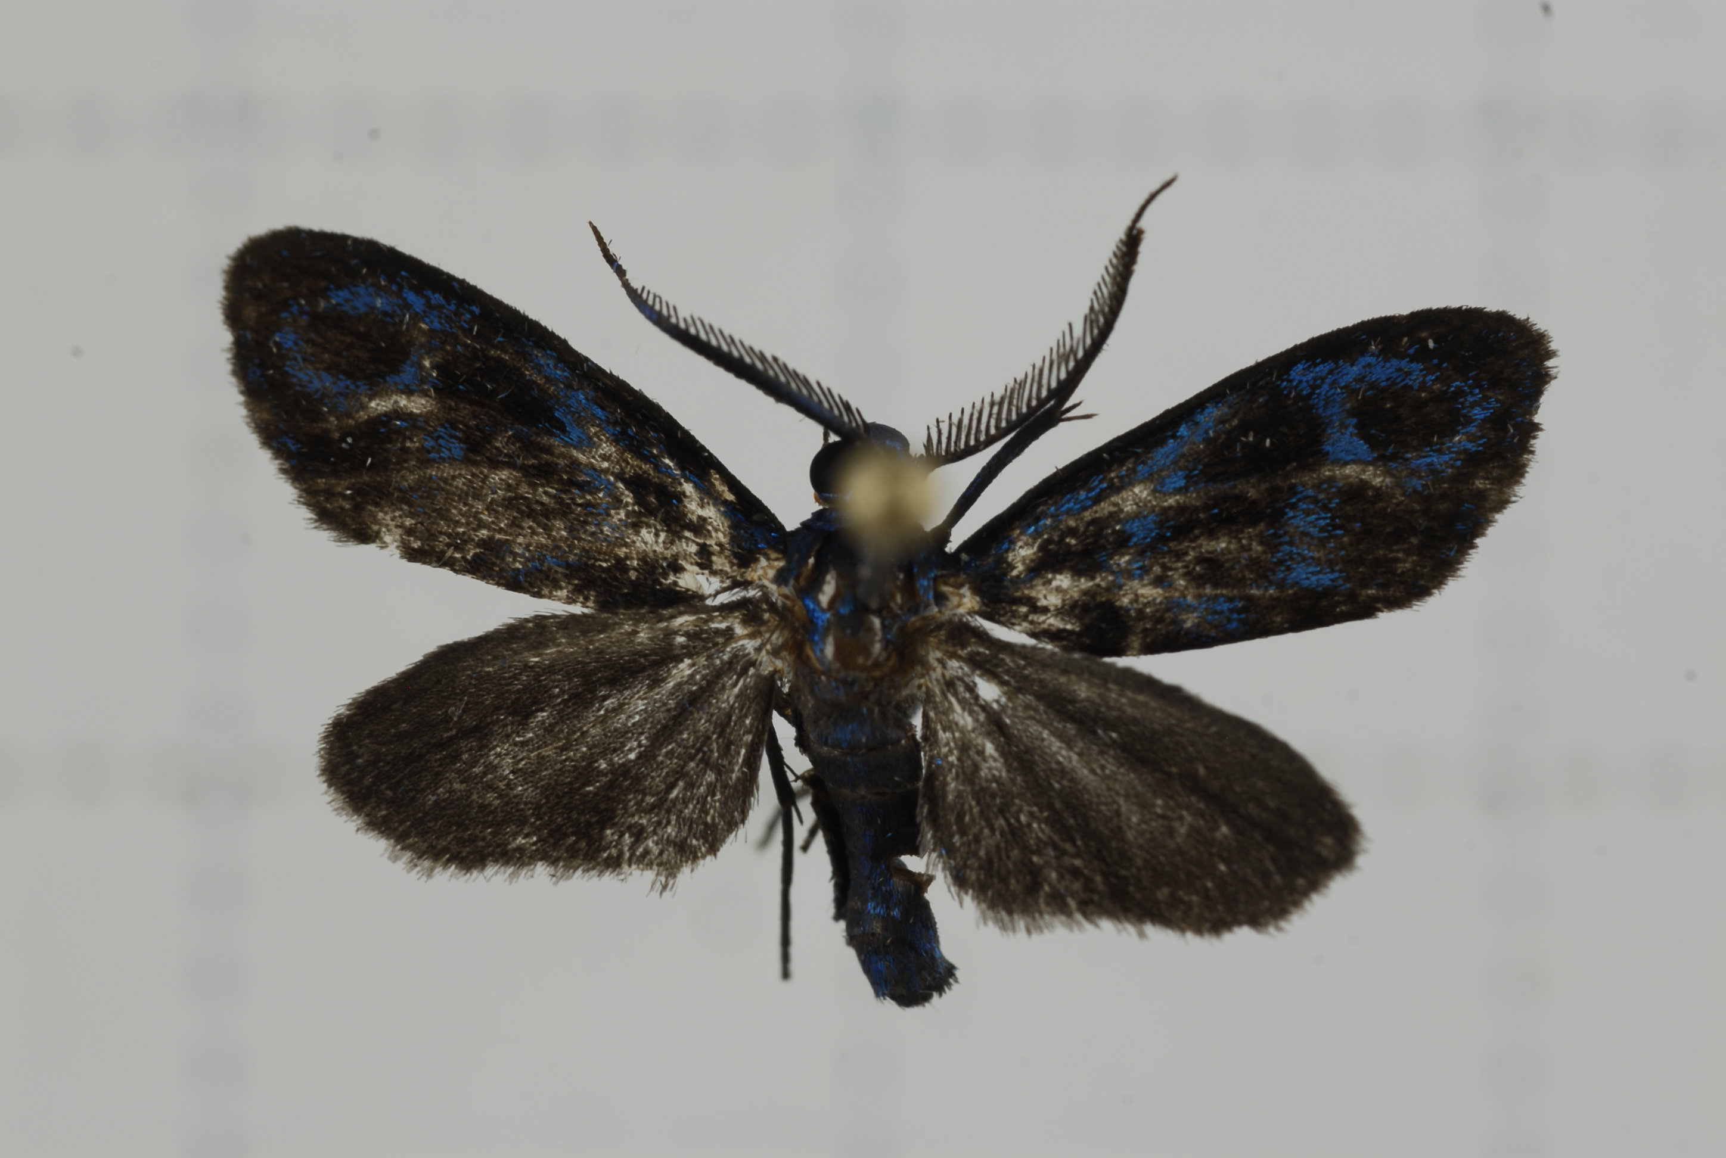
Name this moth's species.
Clelea formosana simplicior
